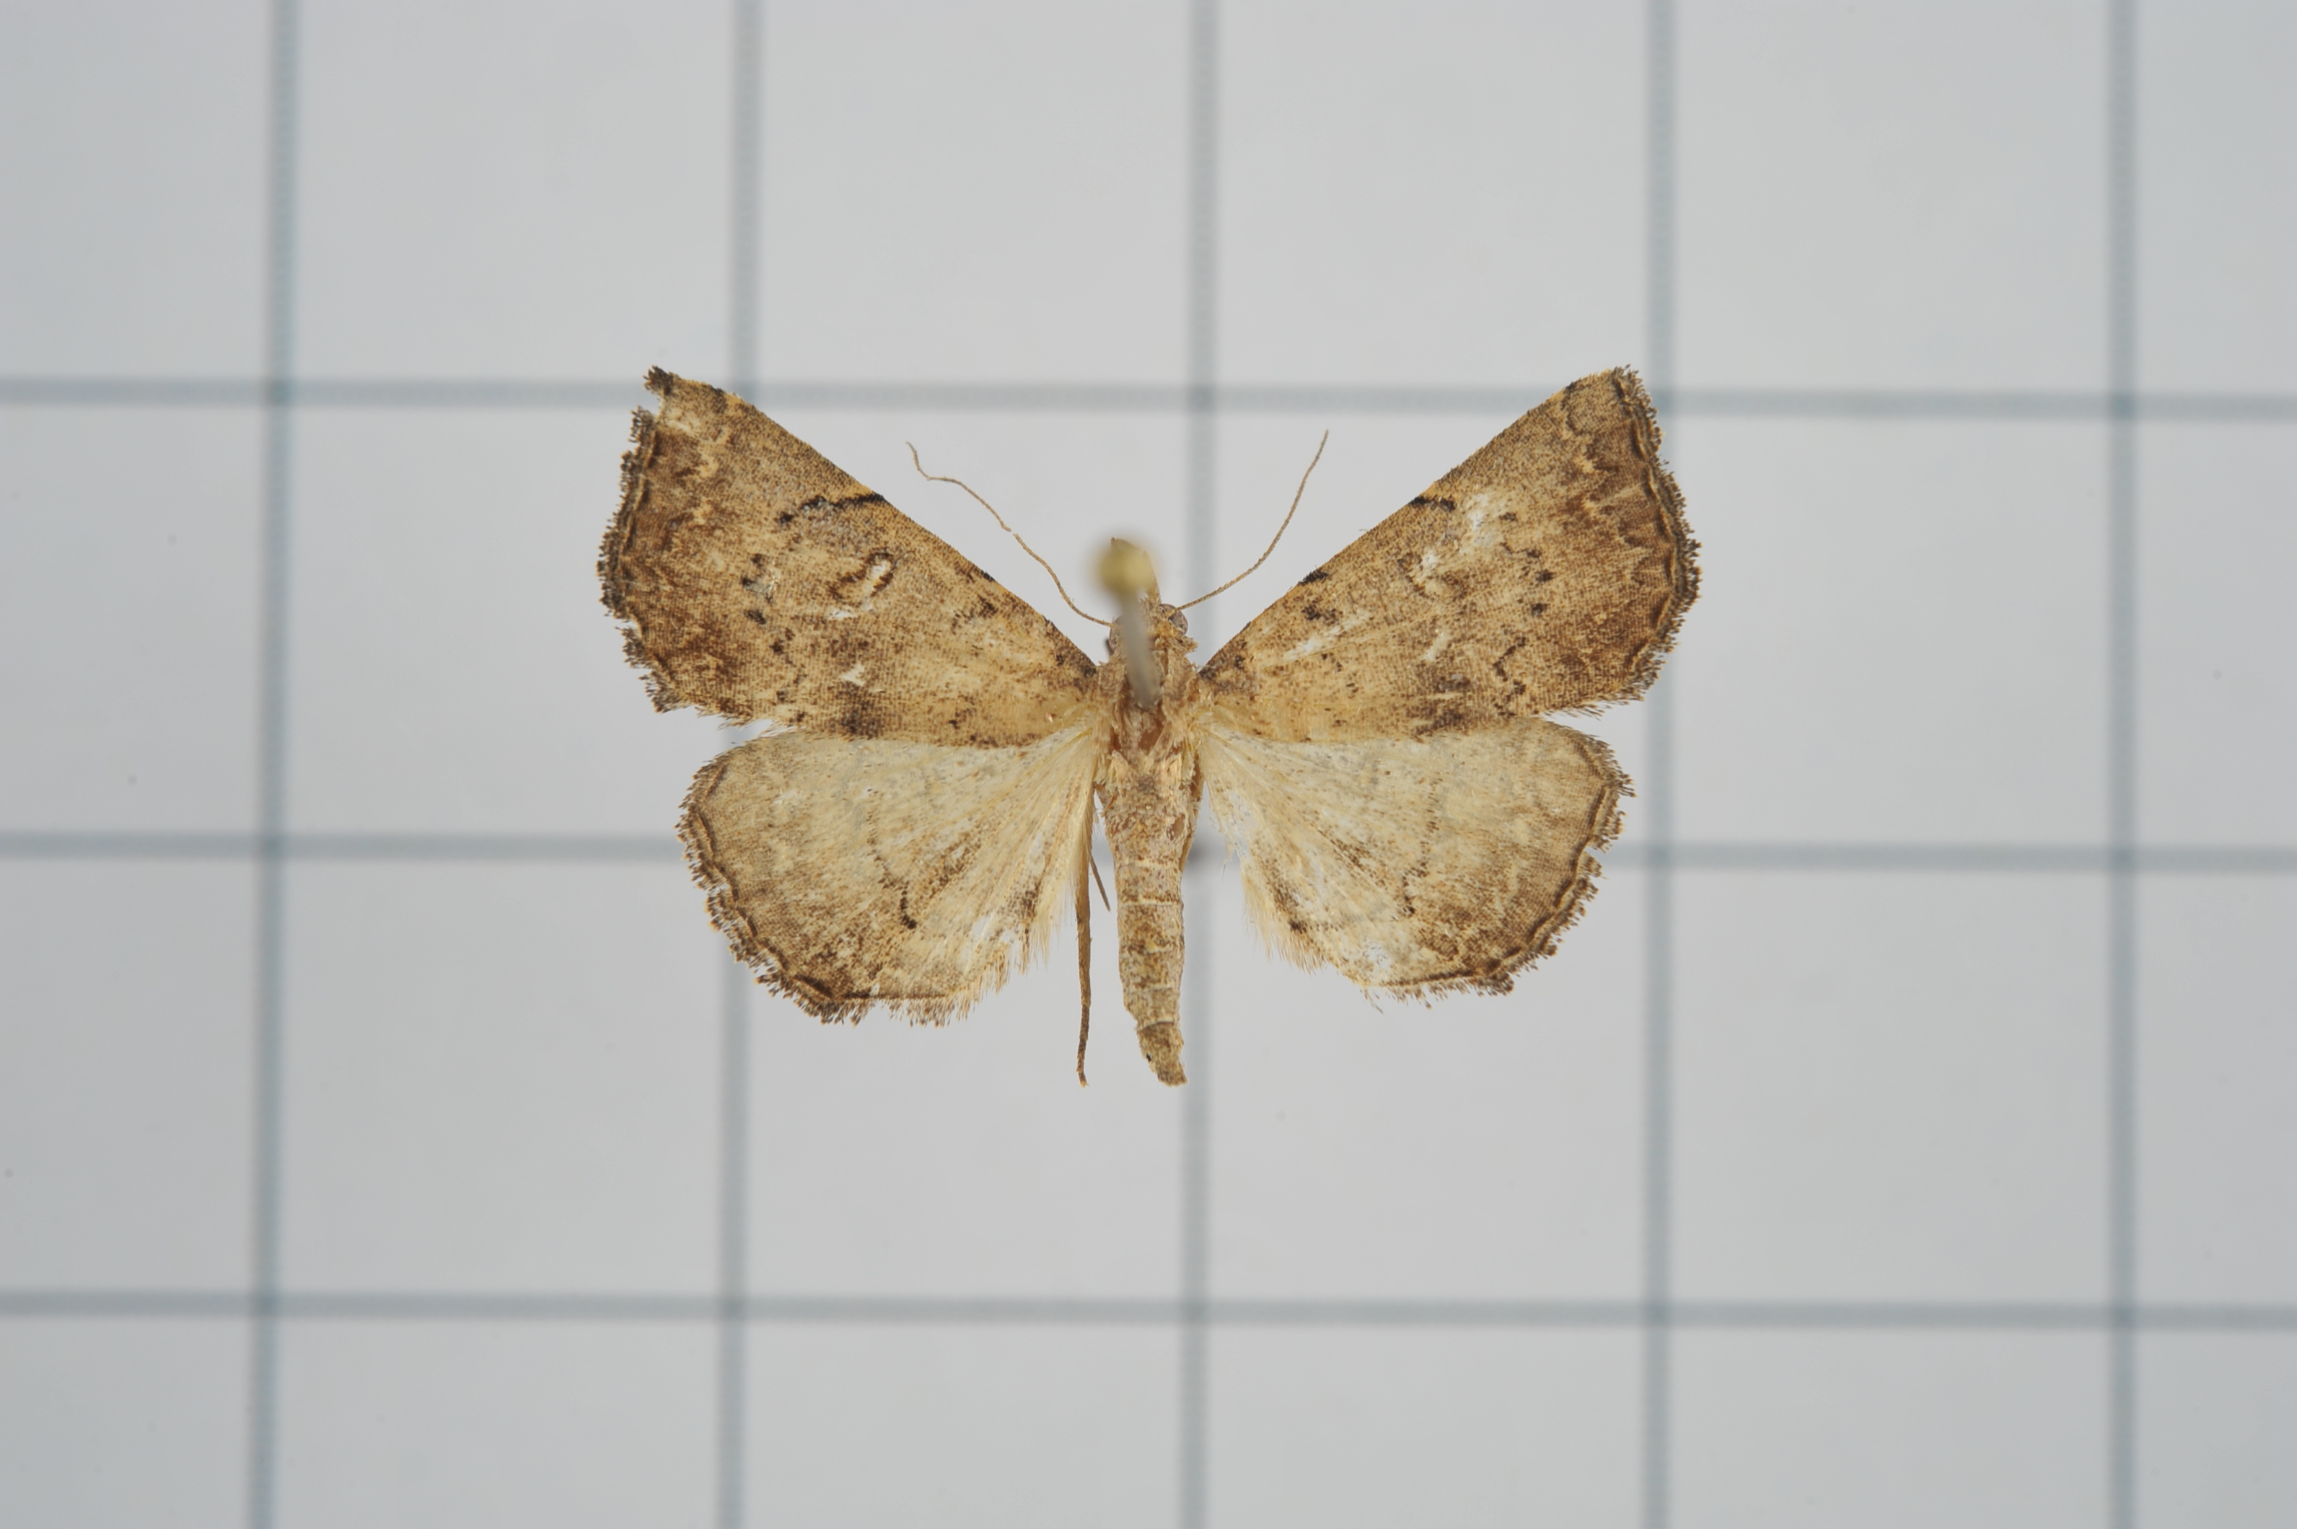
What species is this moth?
Progonia oileusalis
